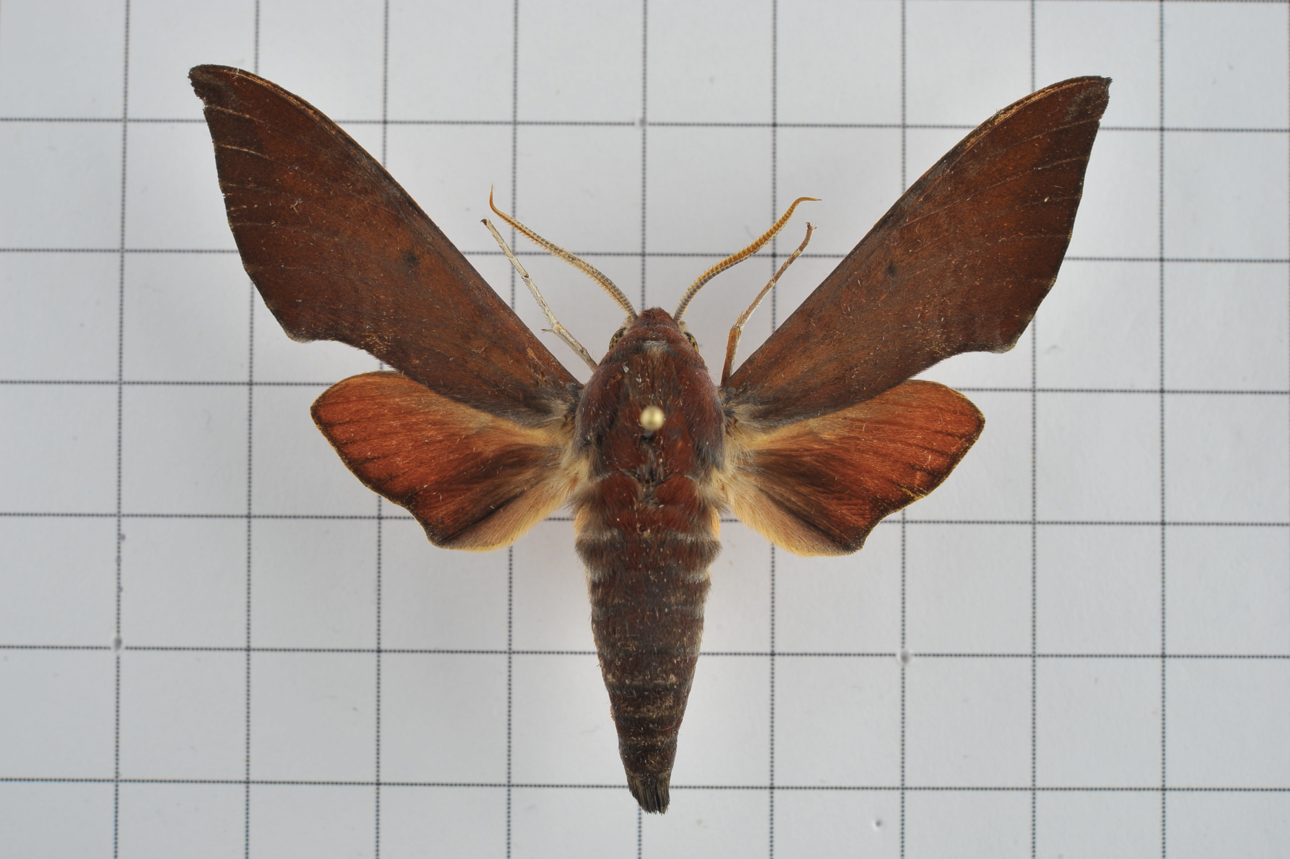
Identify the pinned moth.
Dahira rubiginosa fukienensis
